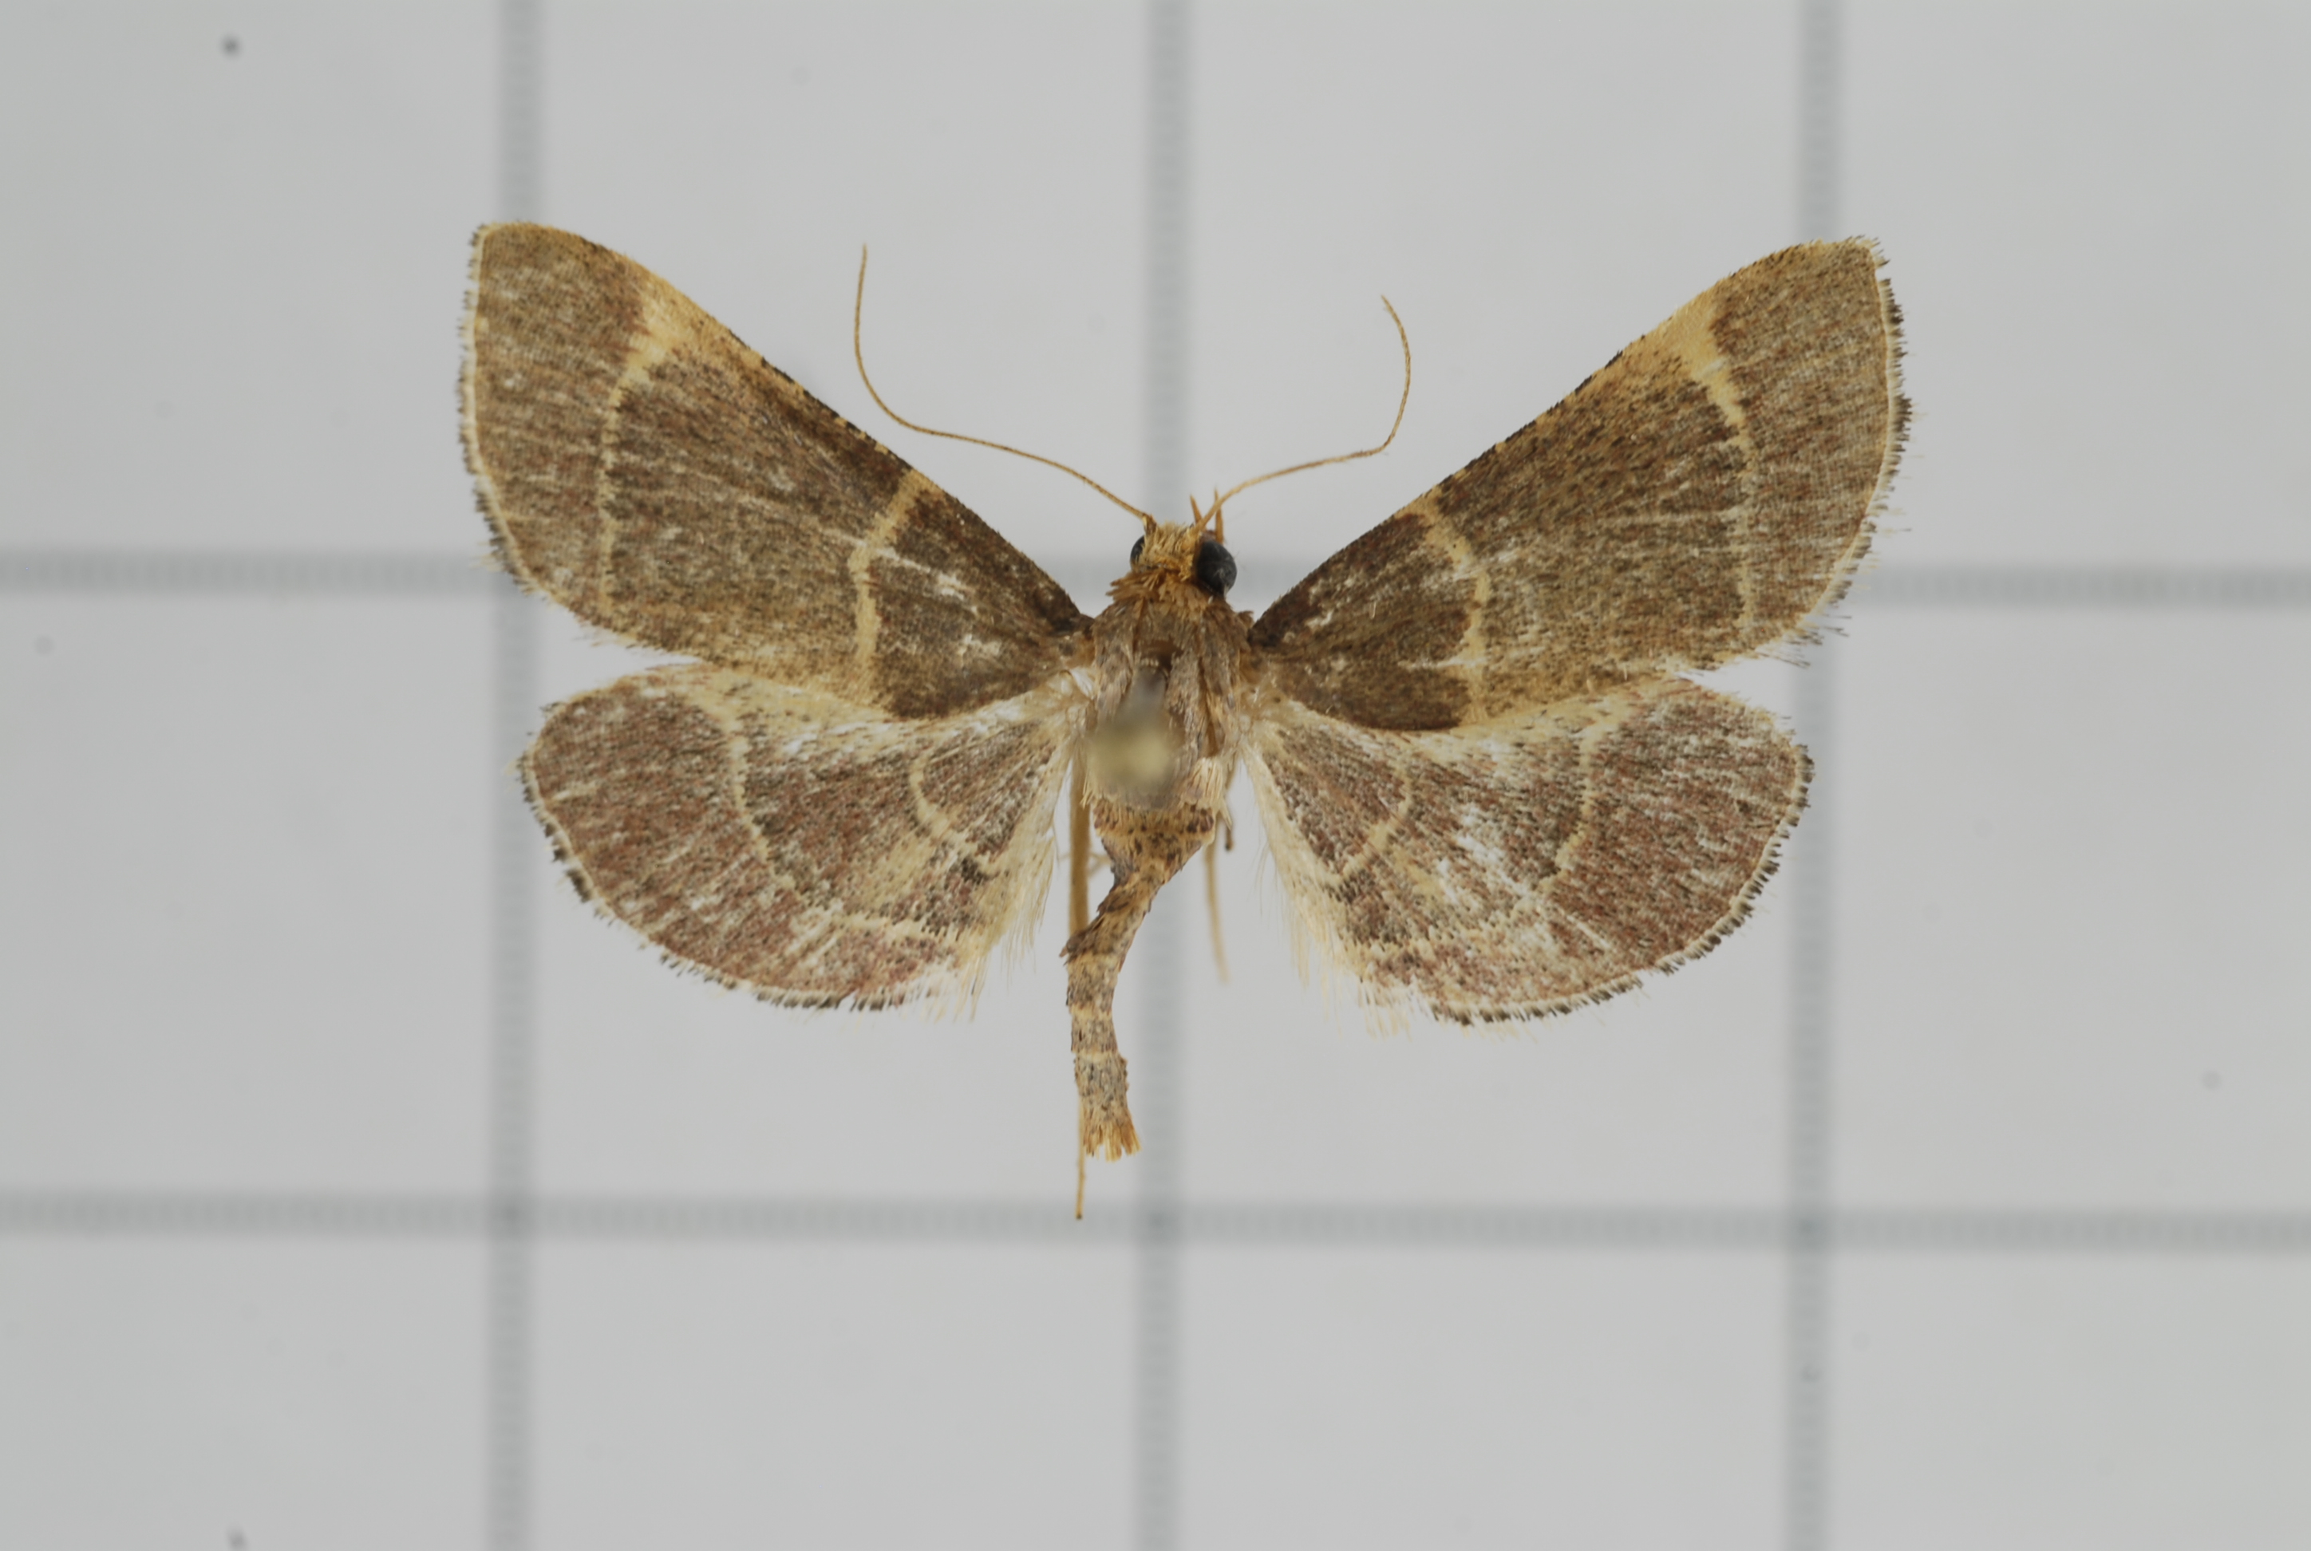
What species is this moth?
Herculia pelasgalis
